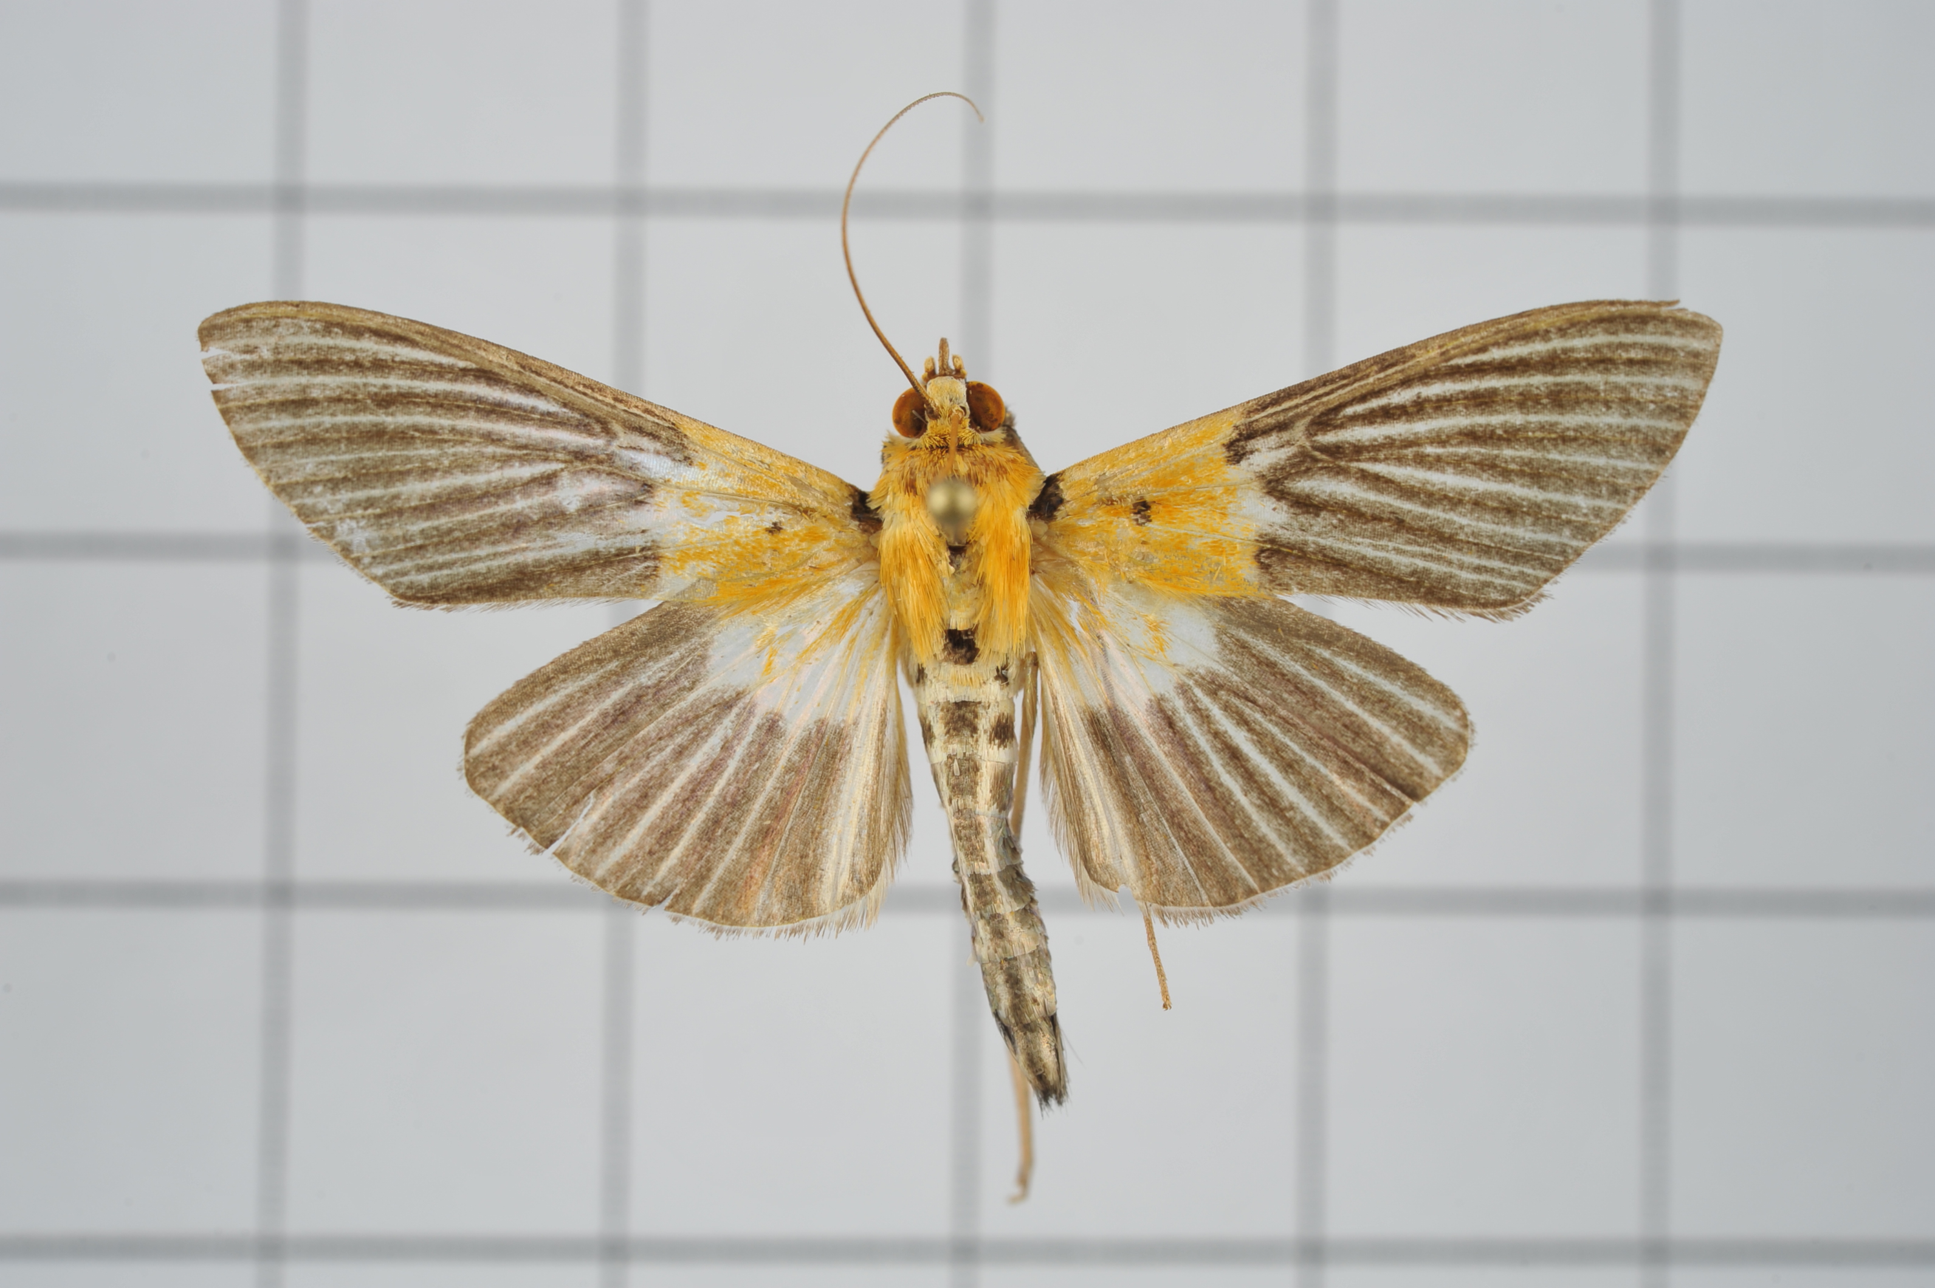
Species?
Nevrina procopia
